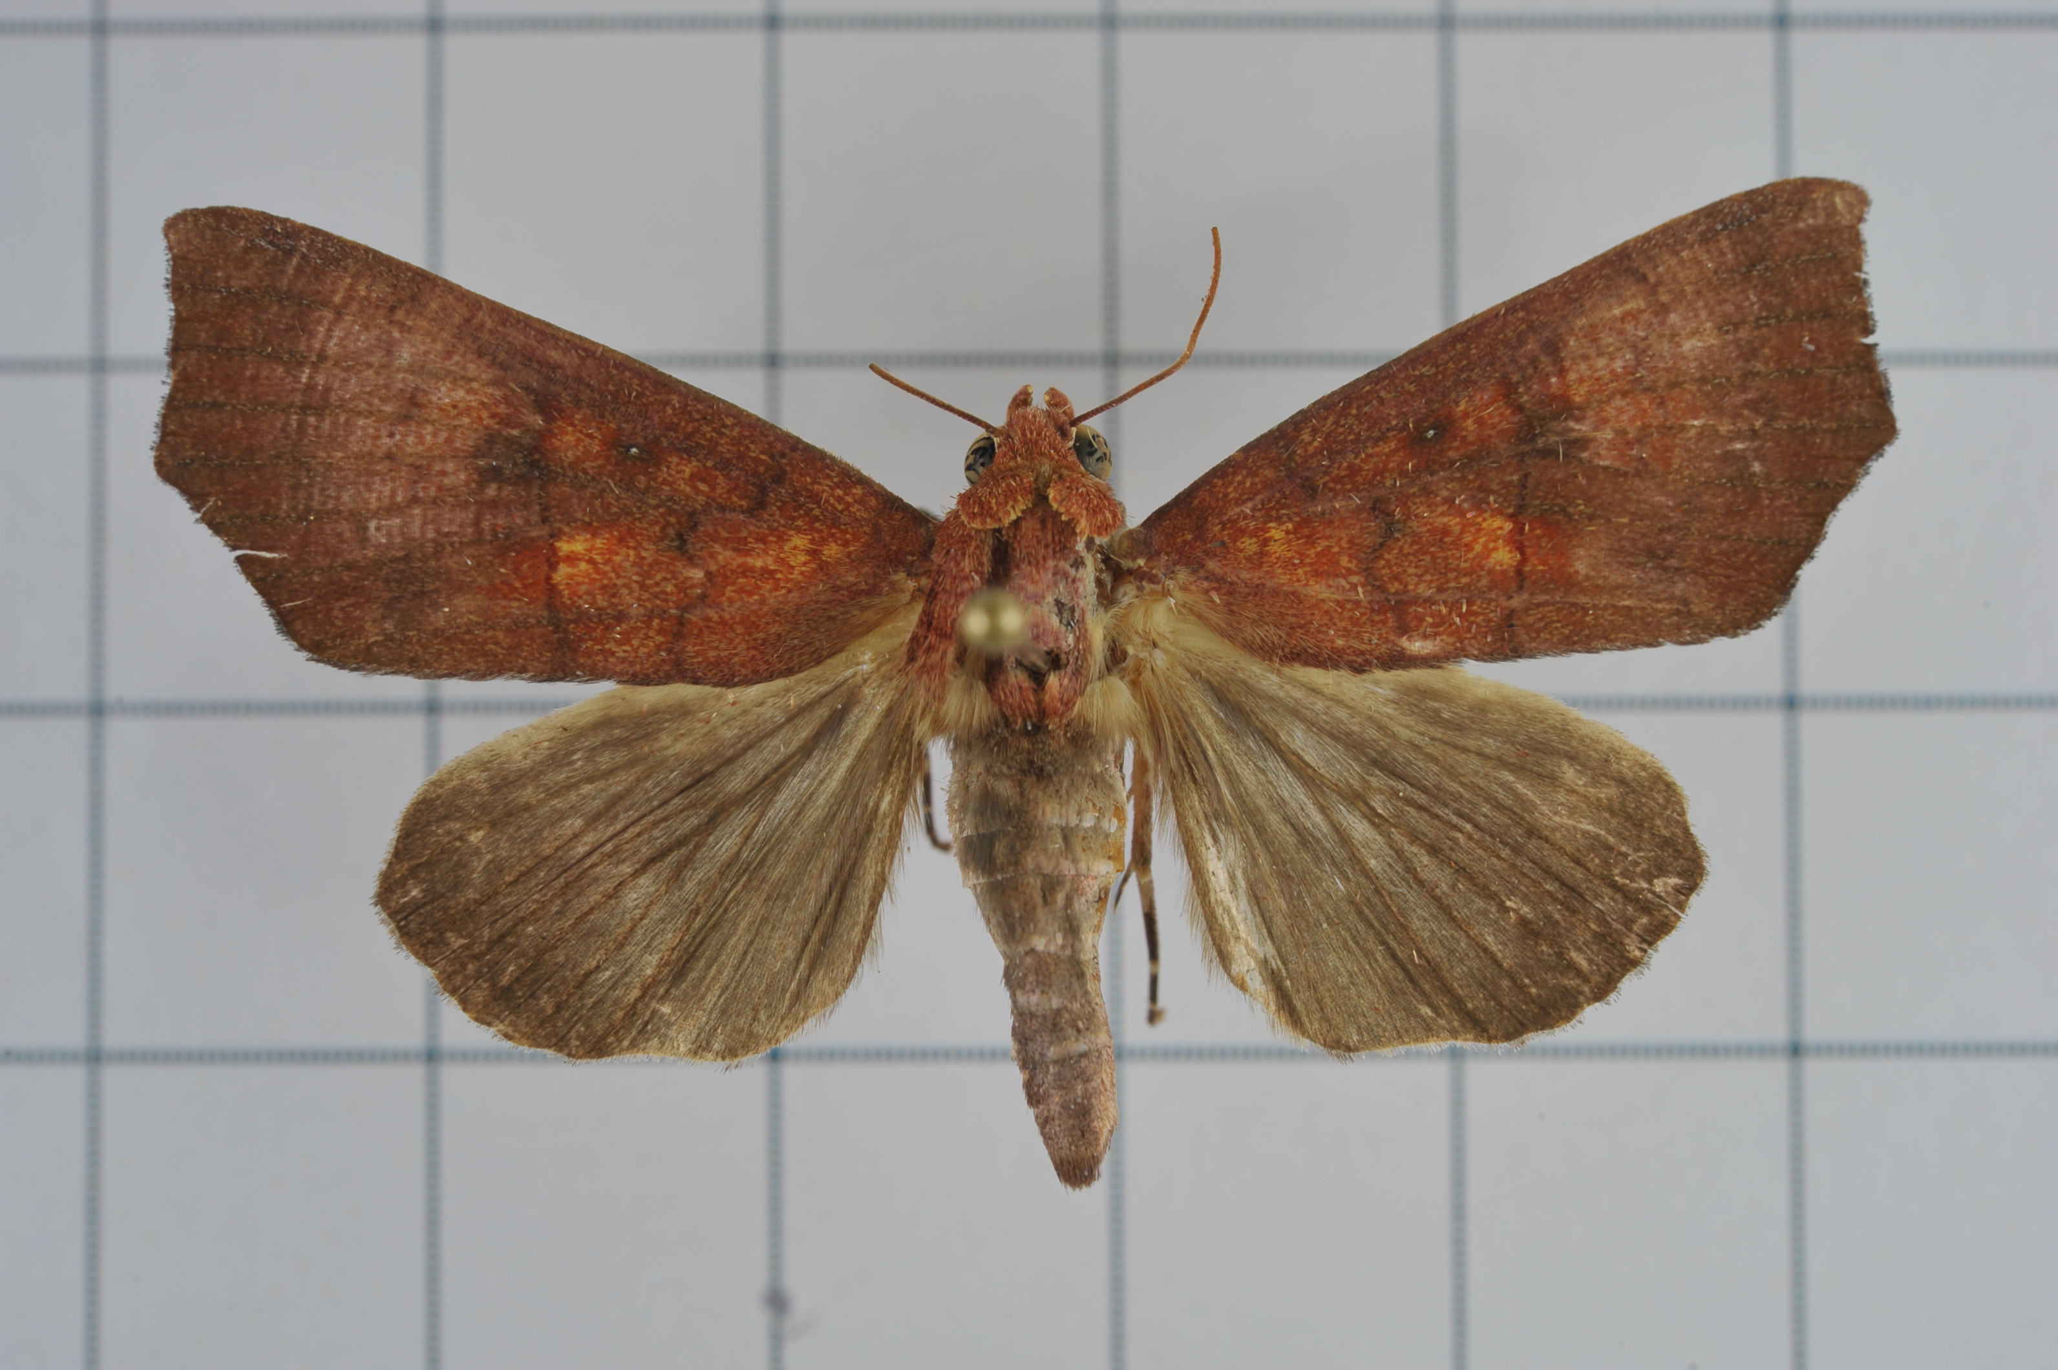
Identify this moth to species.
Rusicada privata
